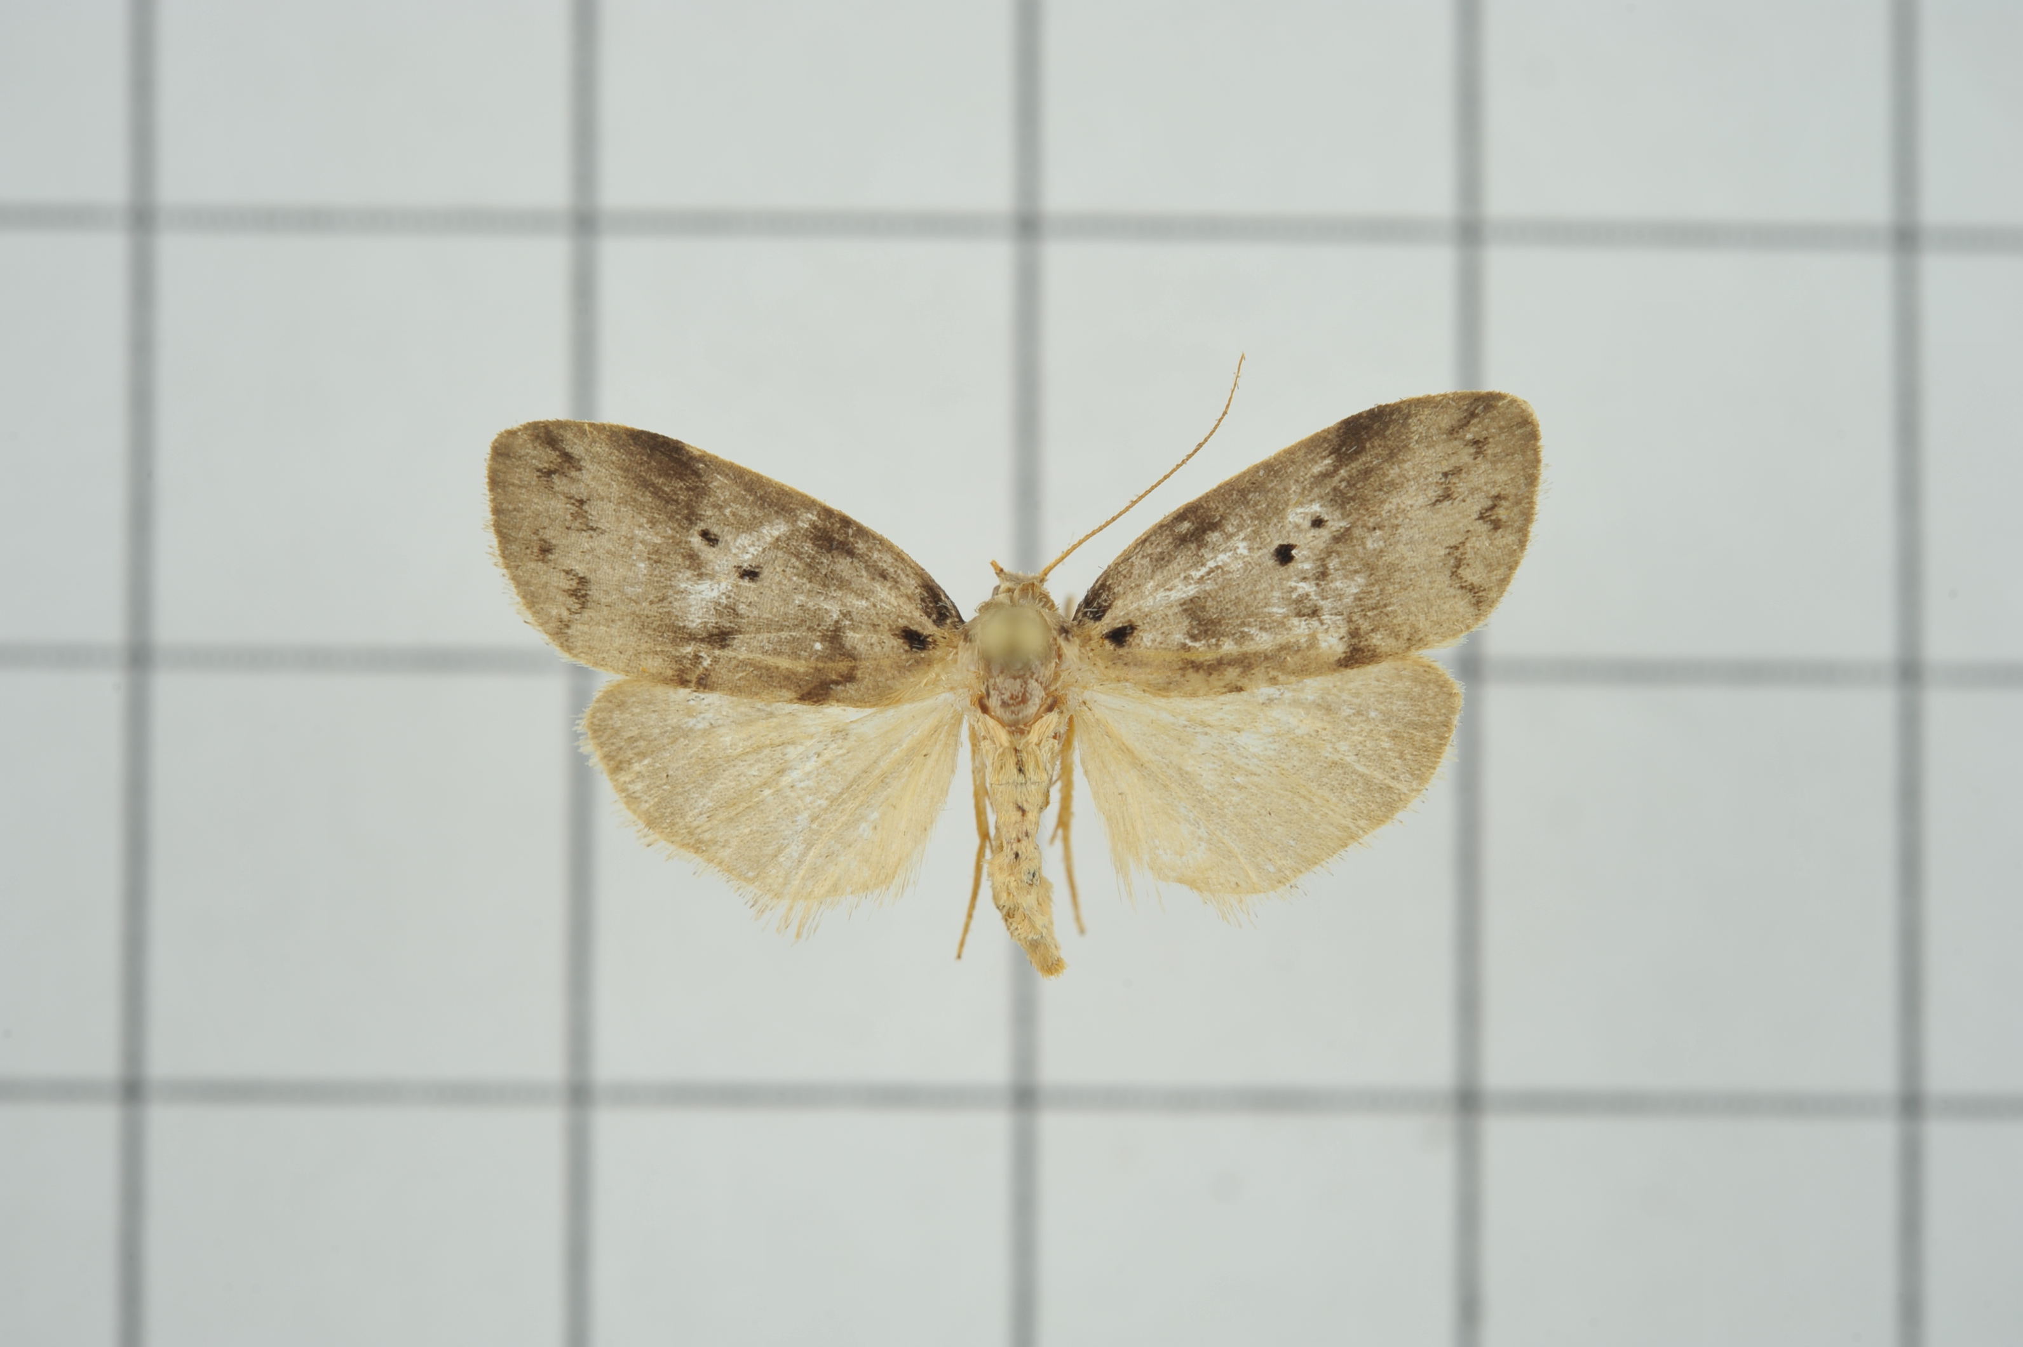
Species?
Eugoa cernyi
